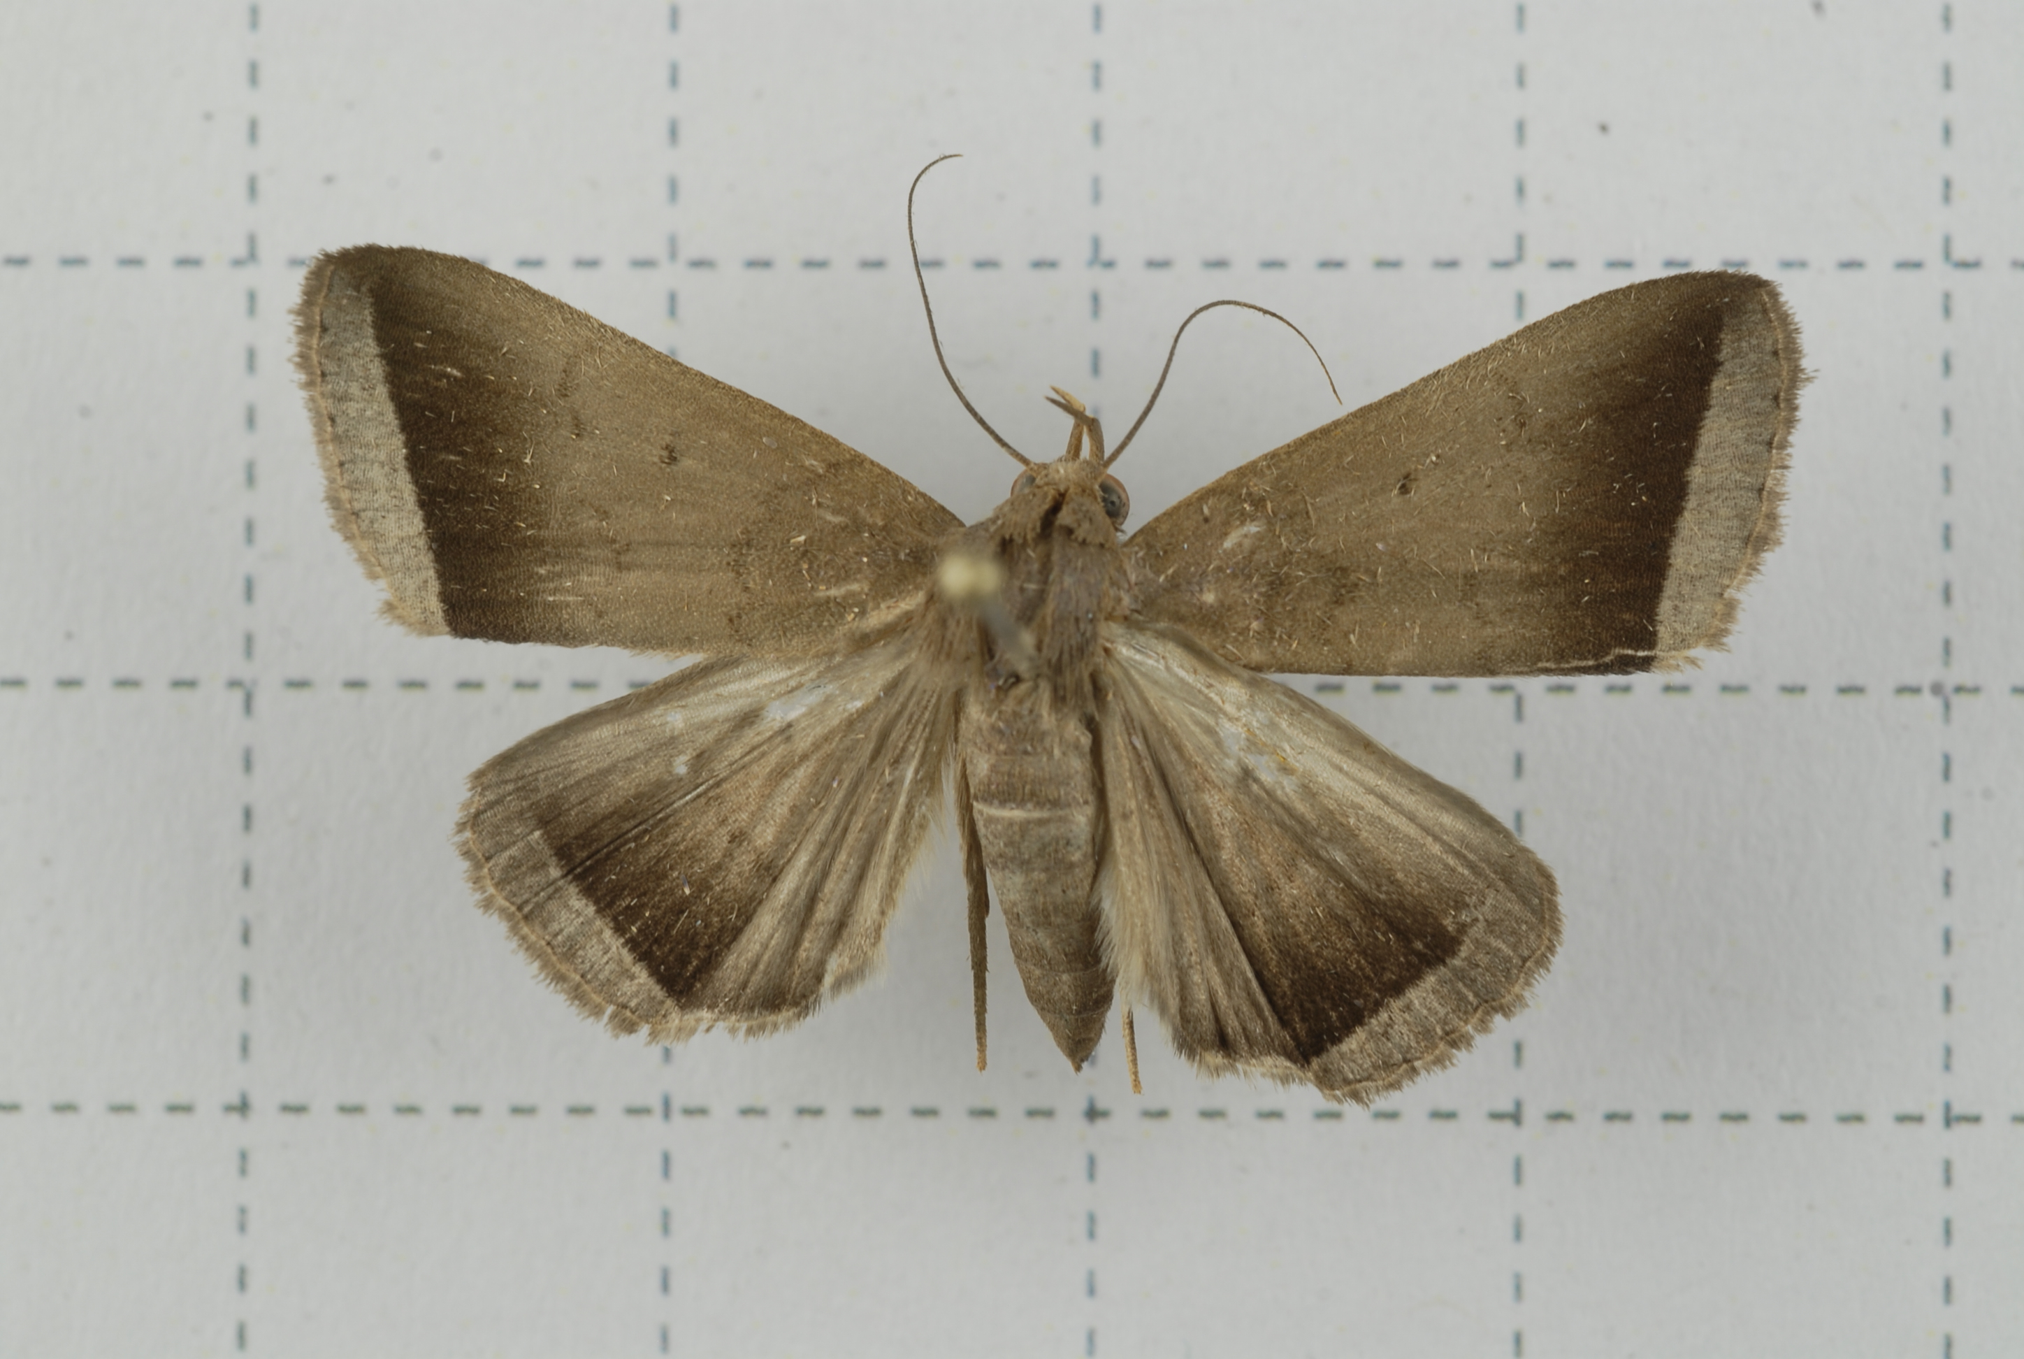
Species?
Simplicia bimarginata
